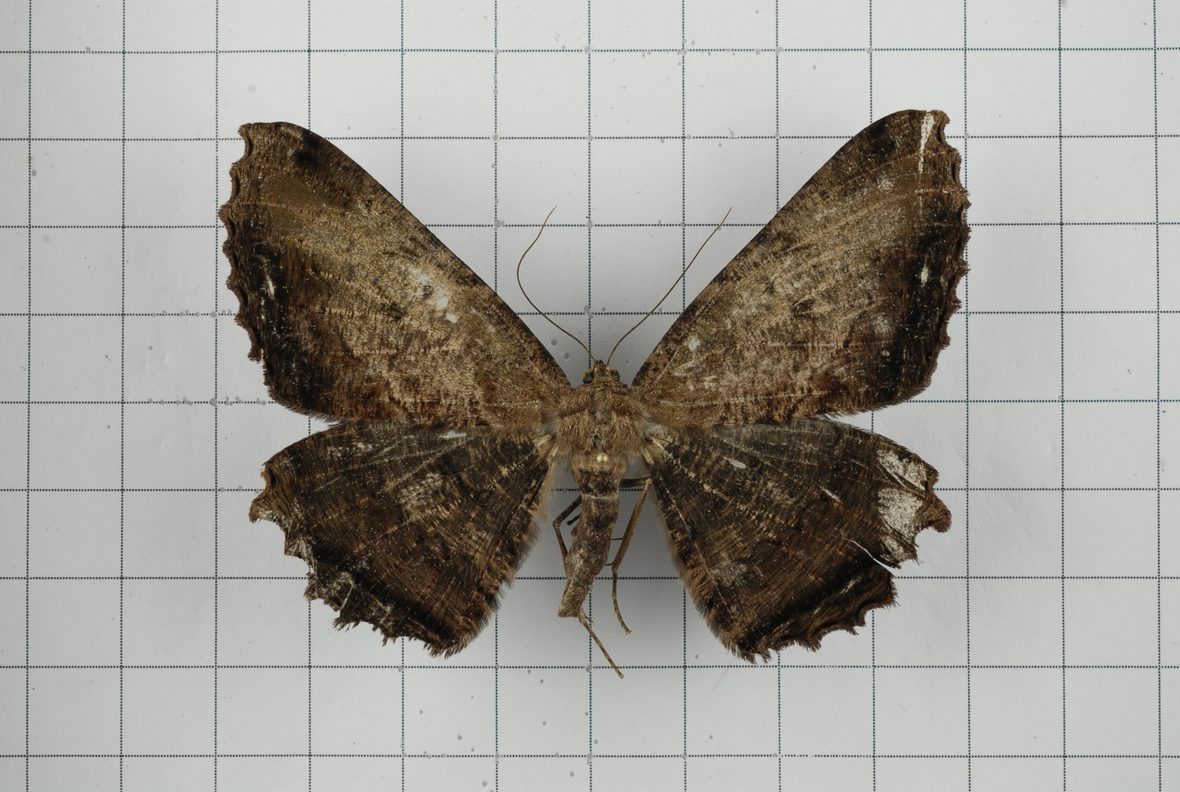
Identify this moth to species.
Chorodna creataria
